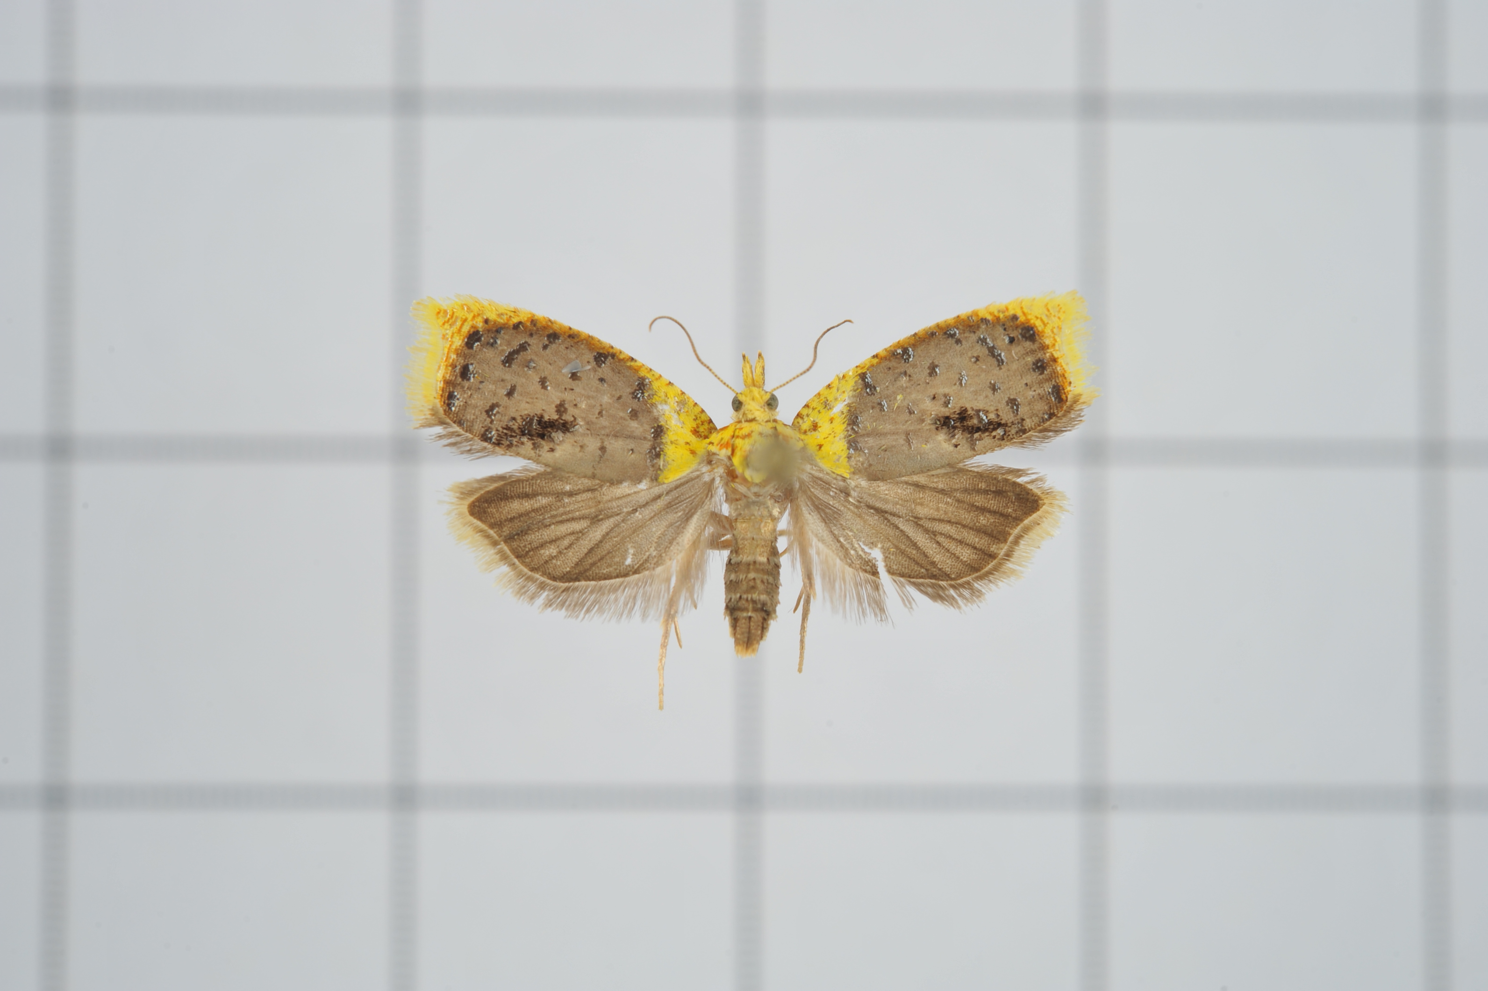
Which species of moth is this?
Spatalistis christophana
